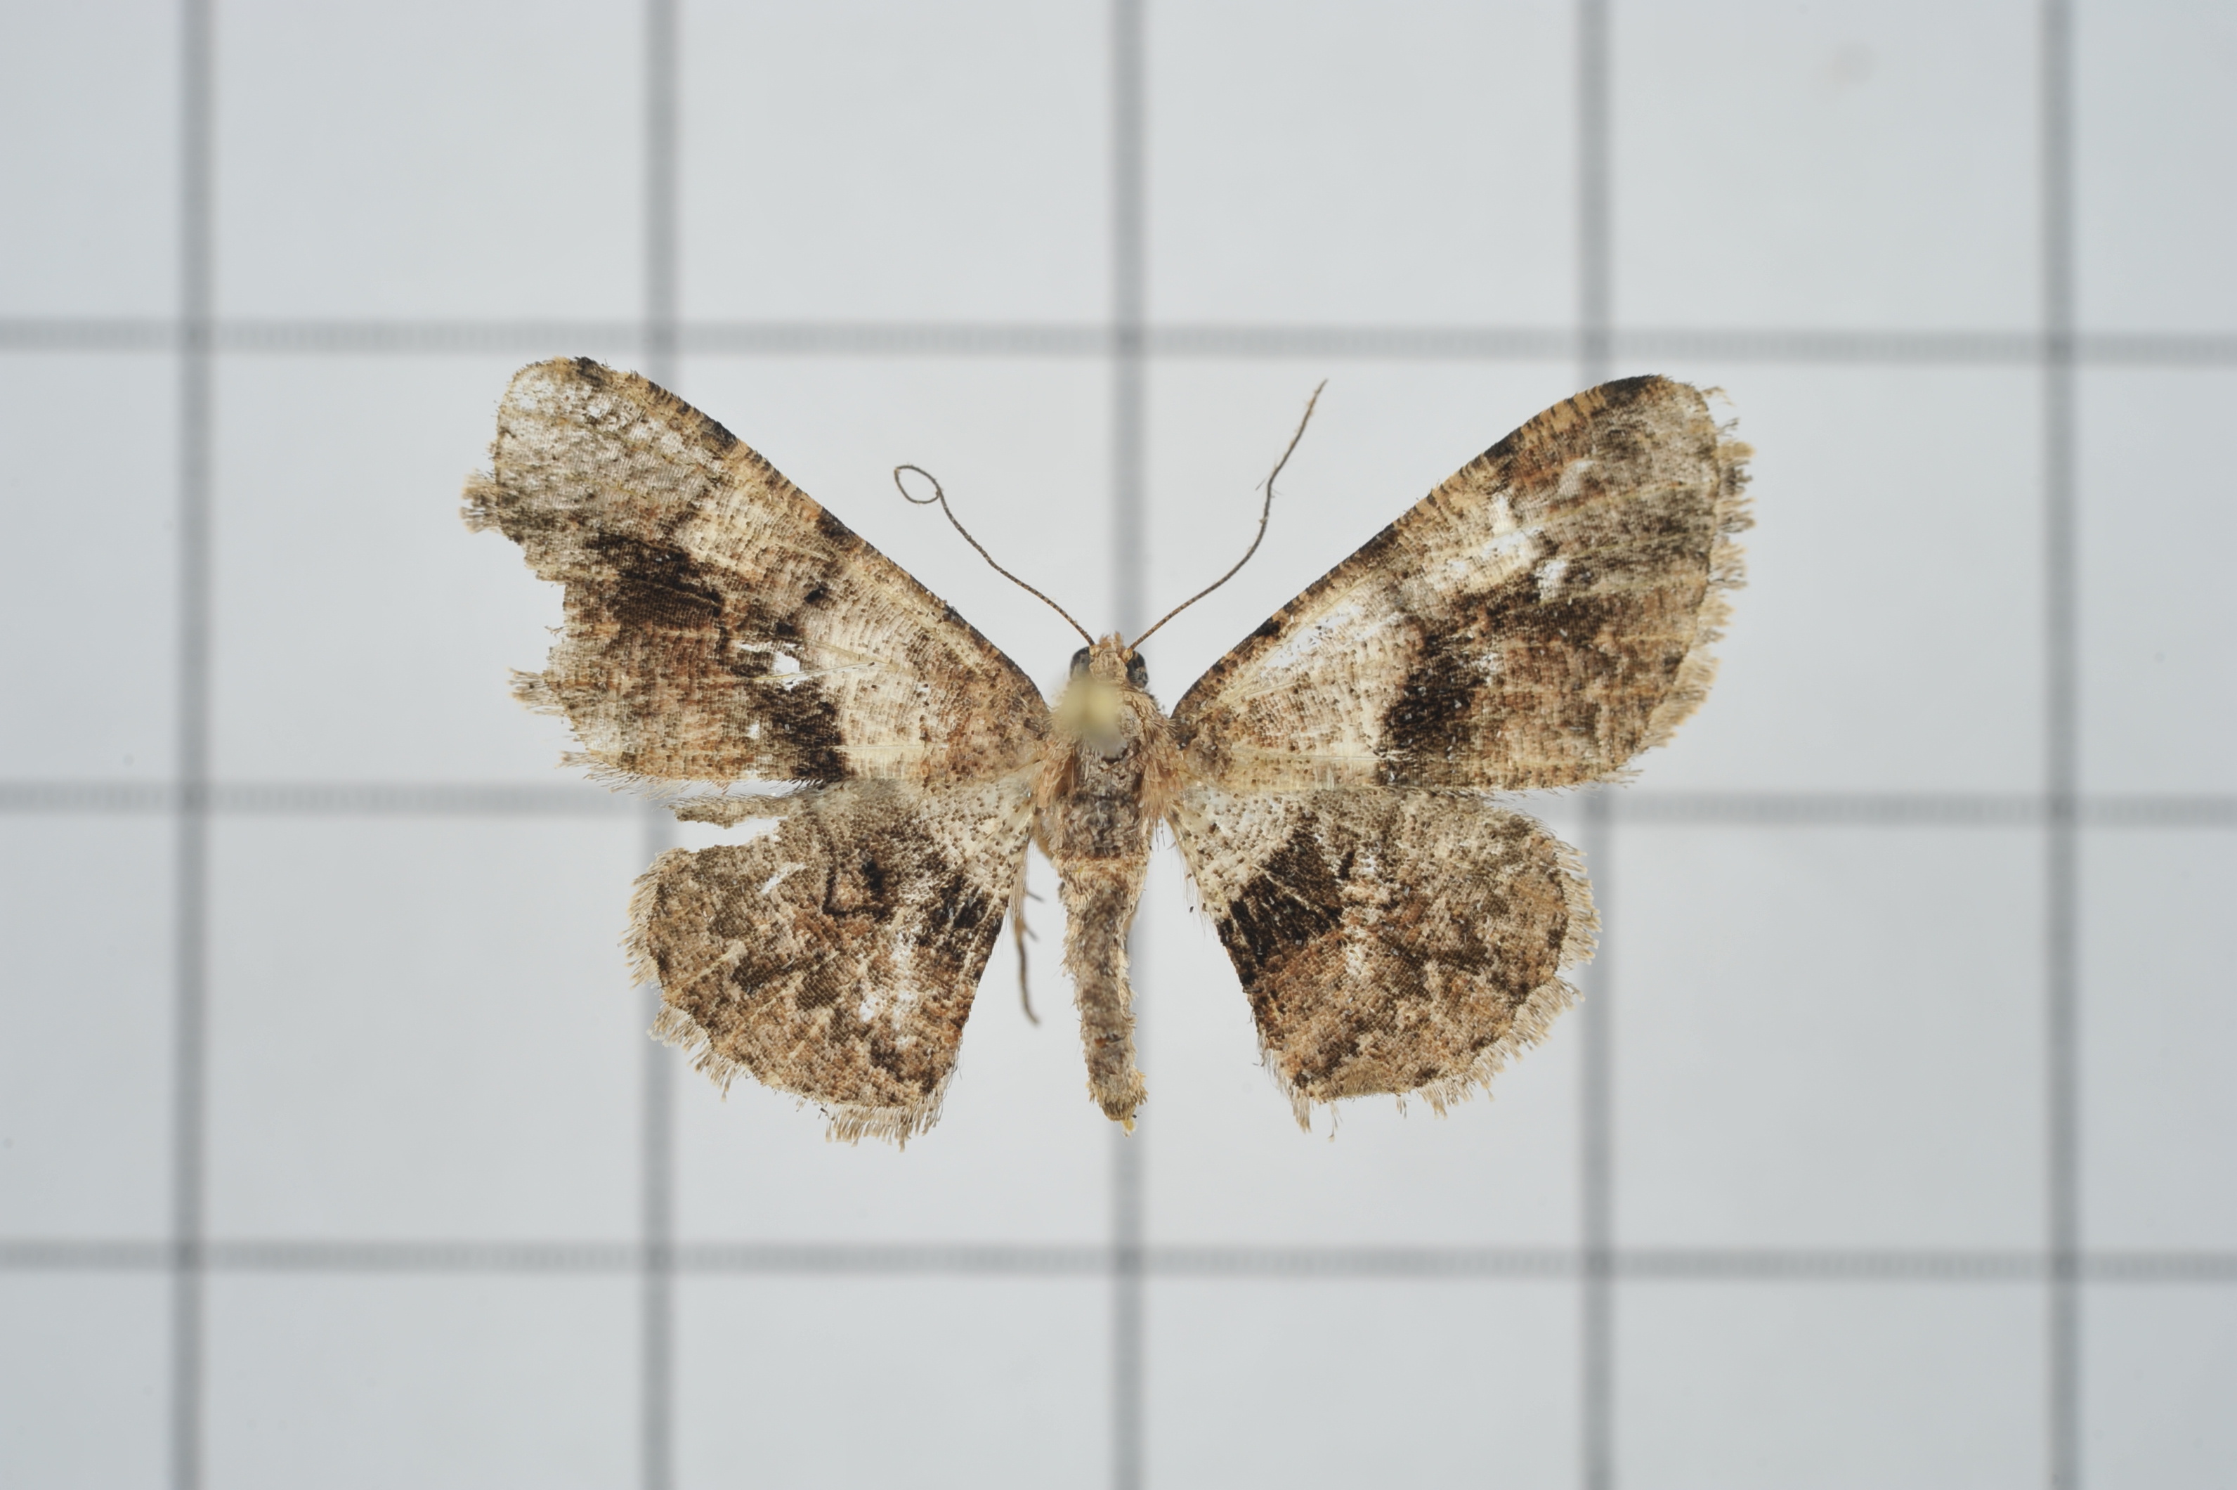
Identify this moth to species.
Satoblephara owadai
